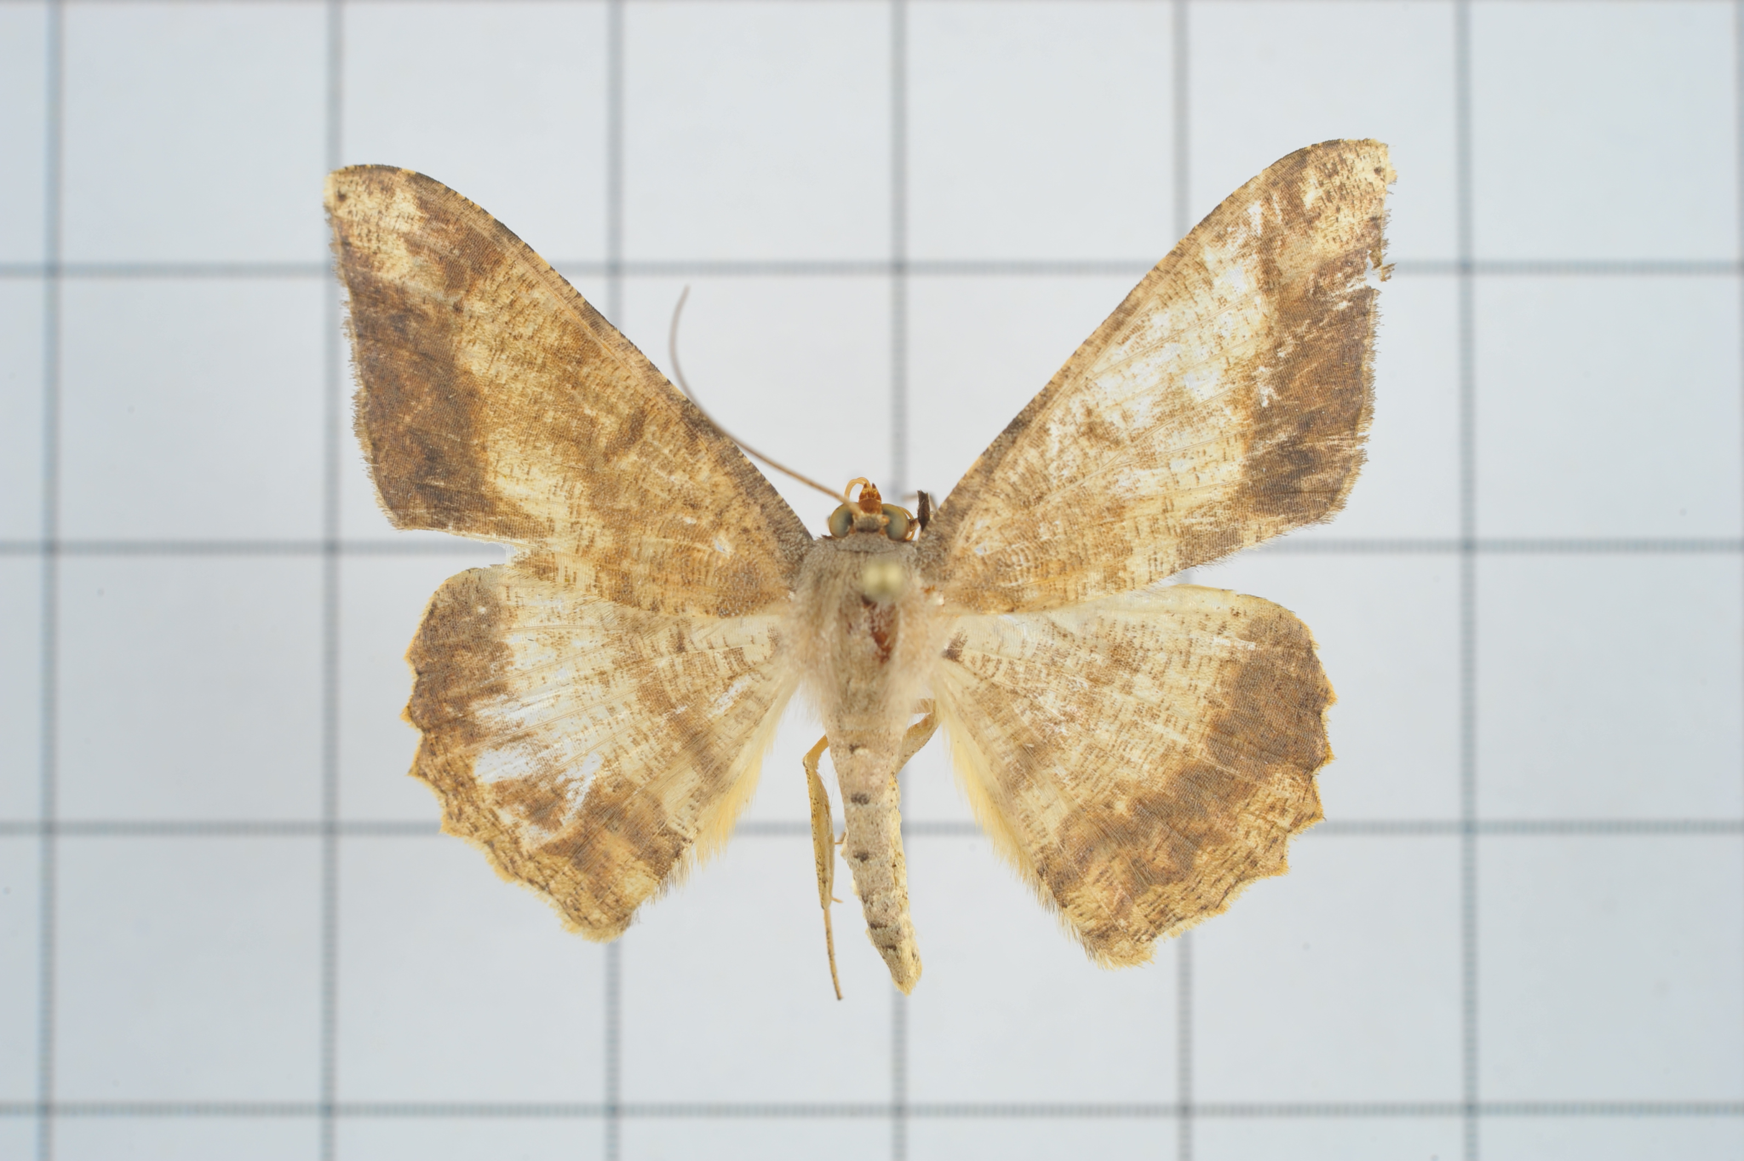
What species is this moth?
Luxiaria amasa amasa
